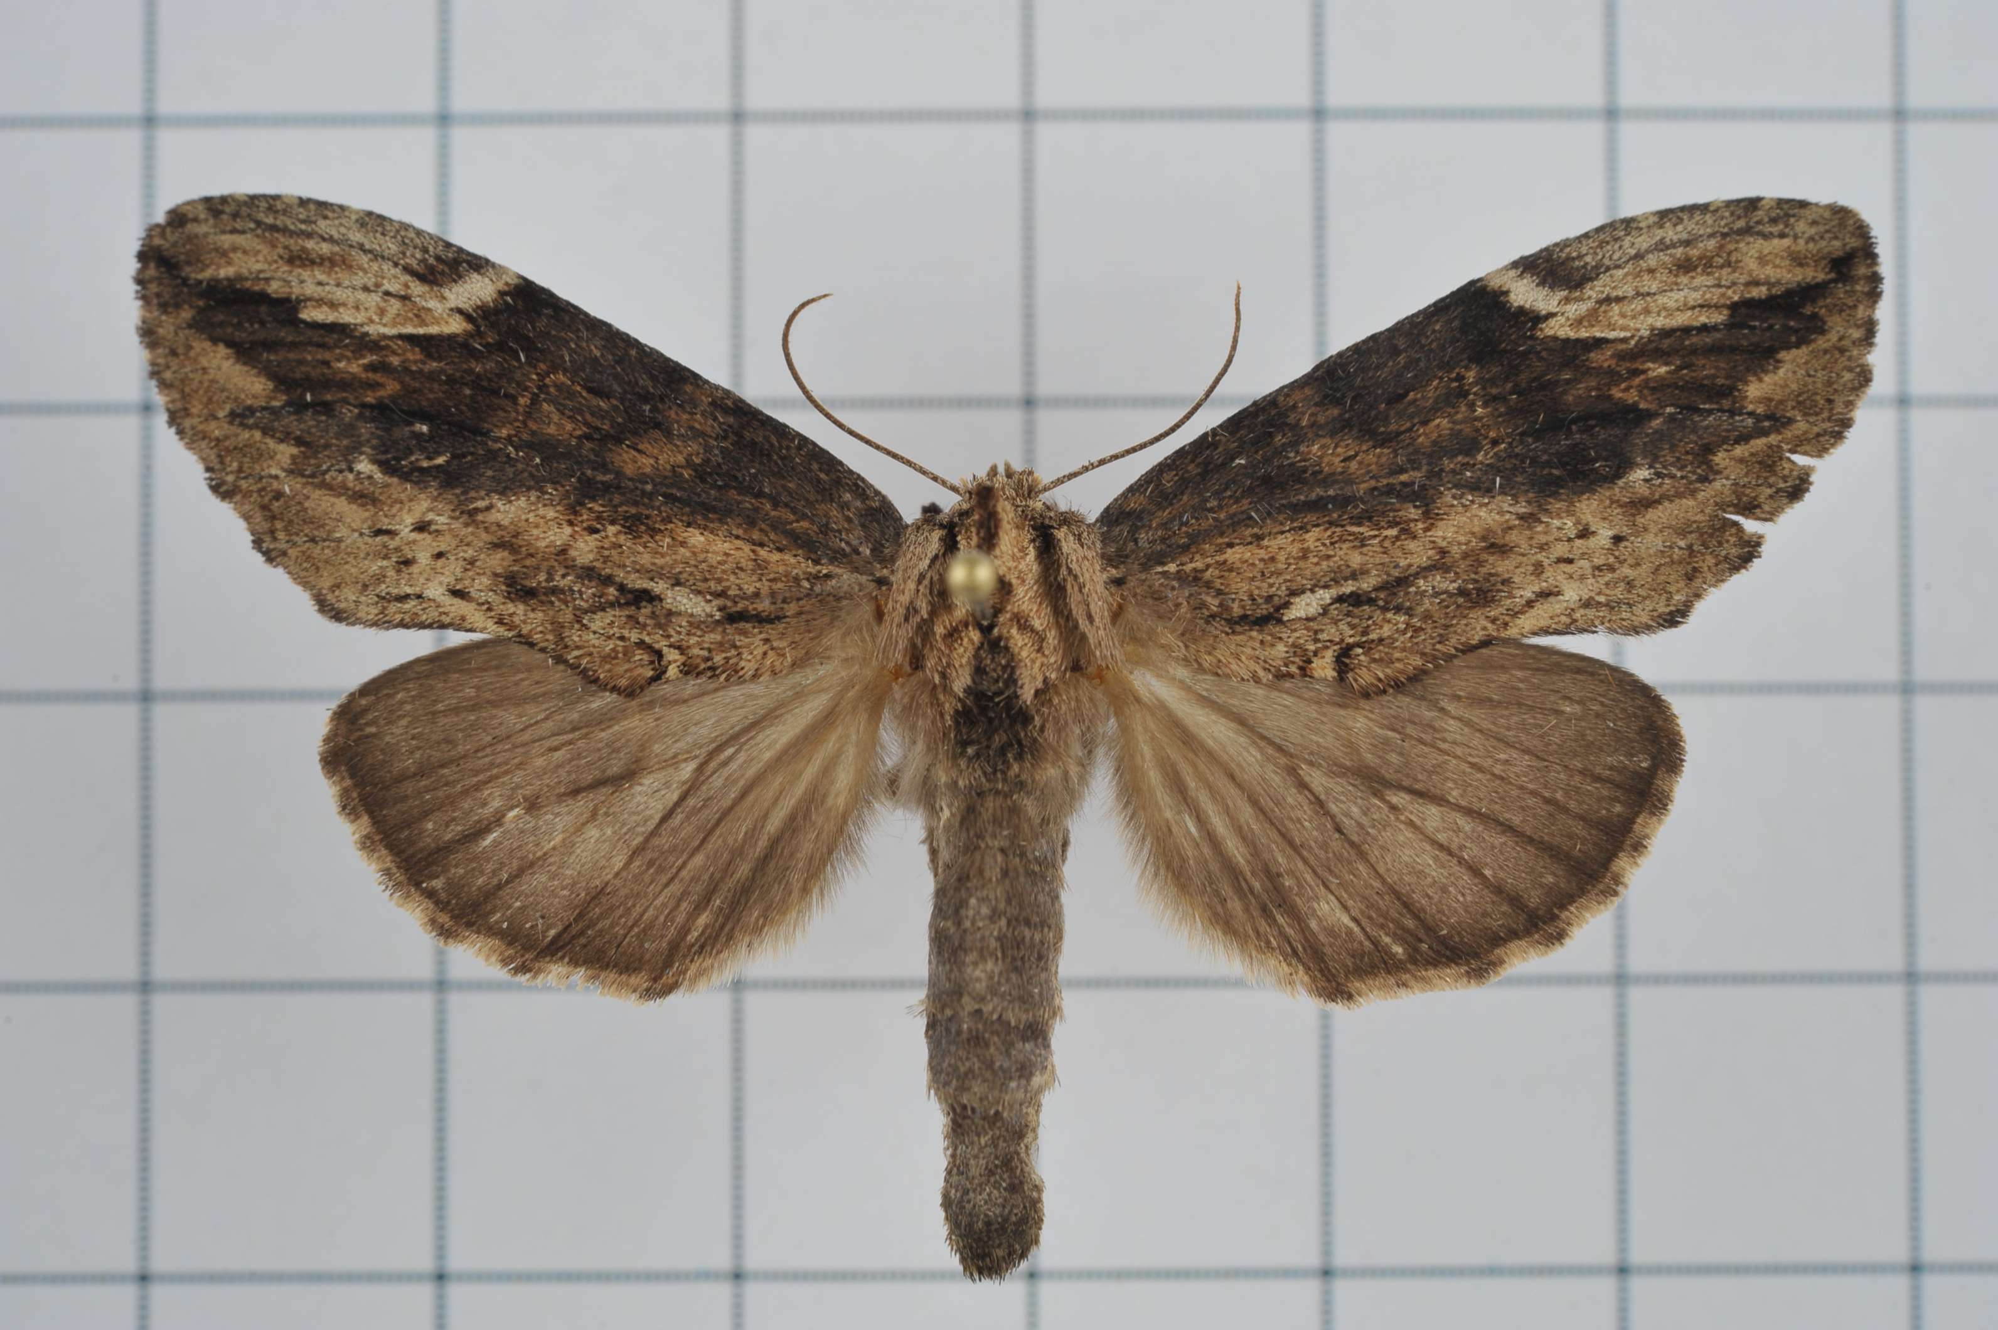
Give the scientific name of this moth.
Allodontoides tenebrosa
